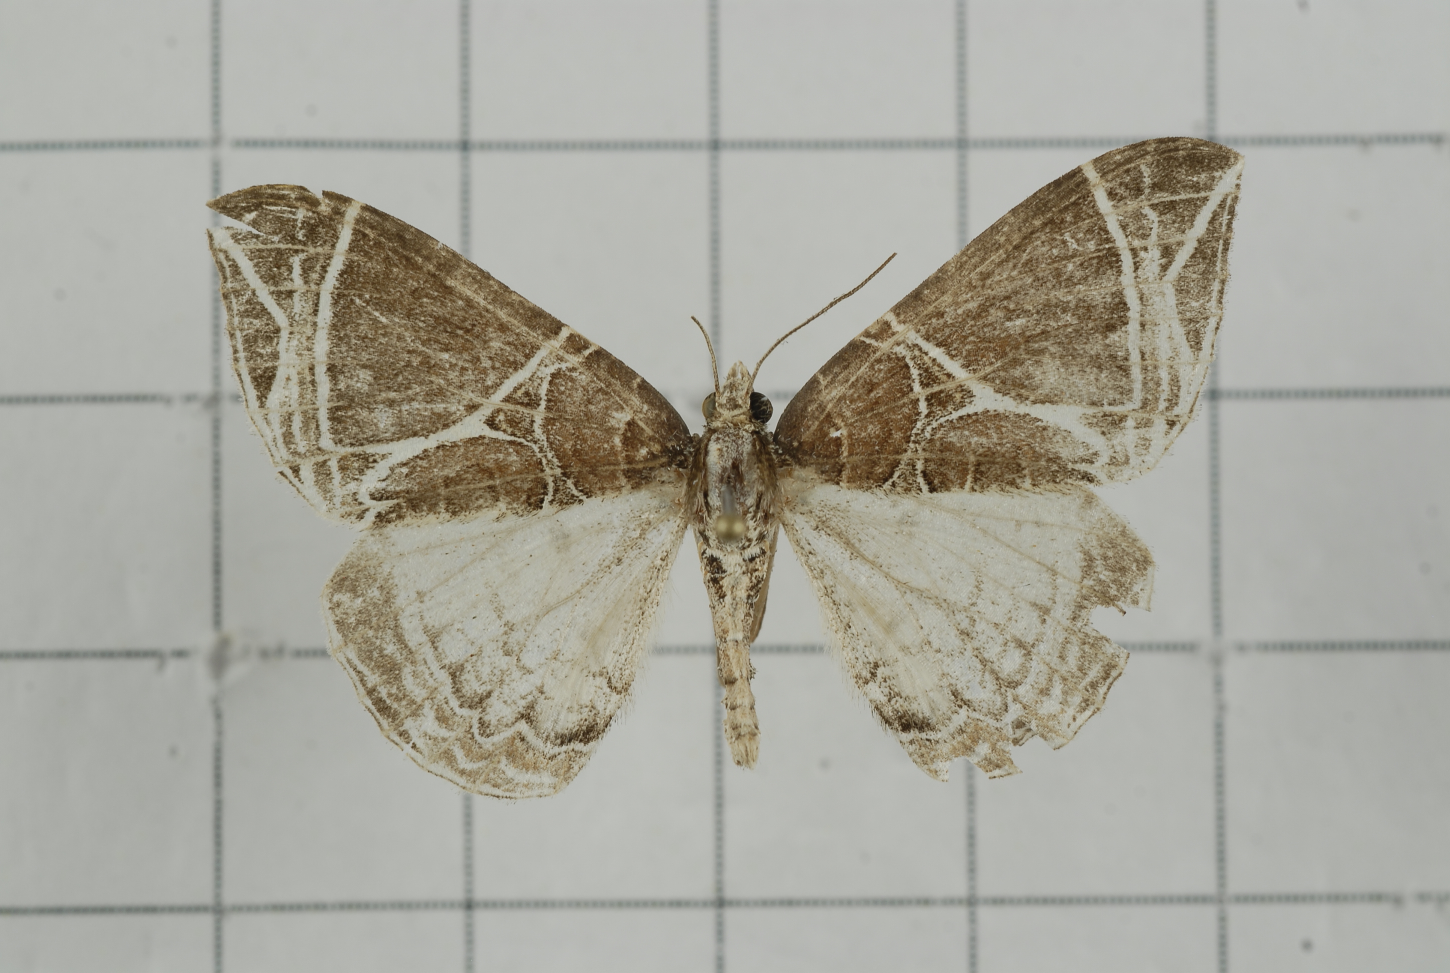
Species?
Ecliptopera benigna
